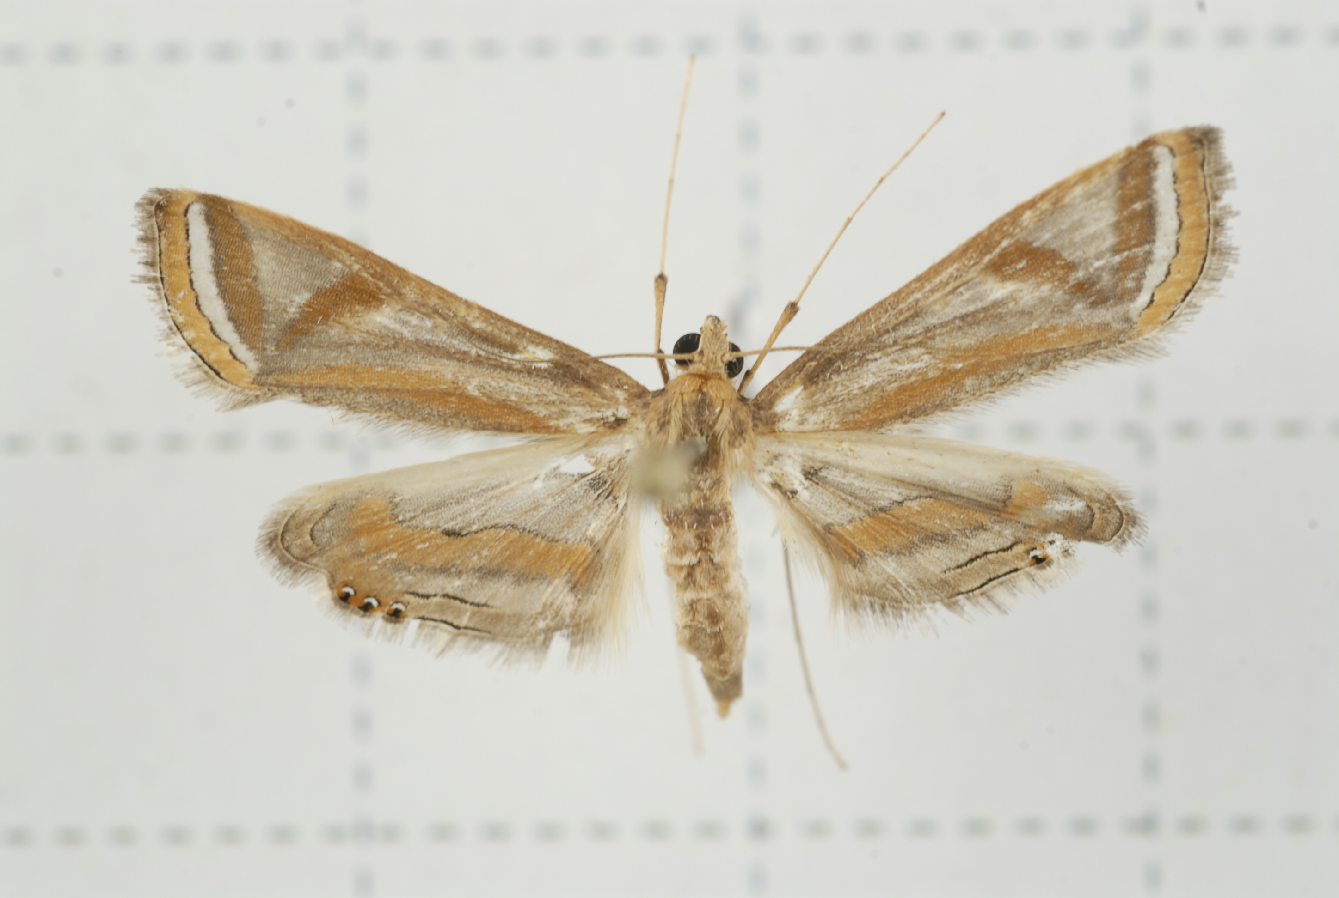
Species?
Eoophyla gibbosalis
